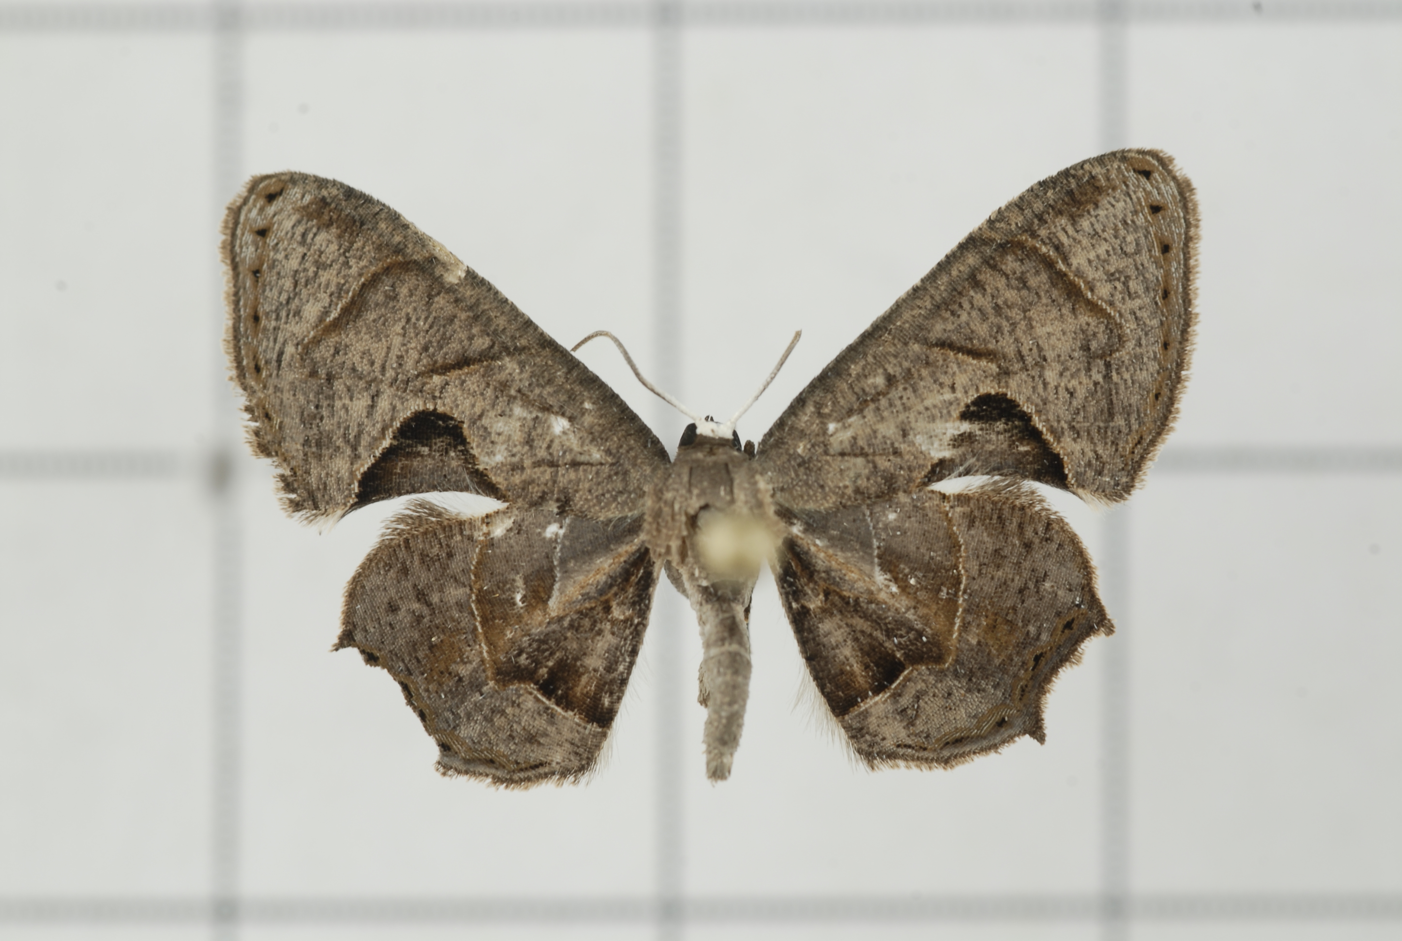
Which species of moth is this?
Phazaca kosemponicola
